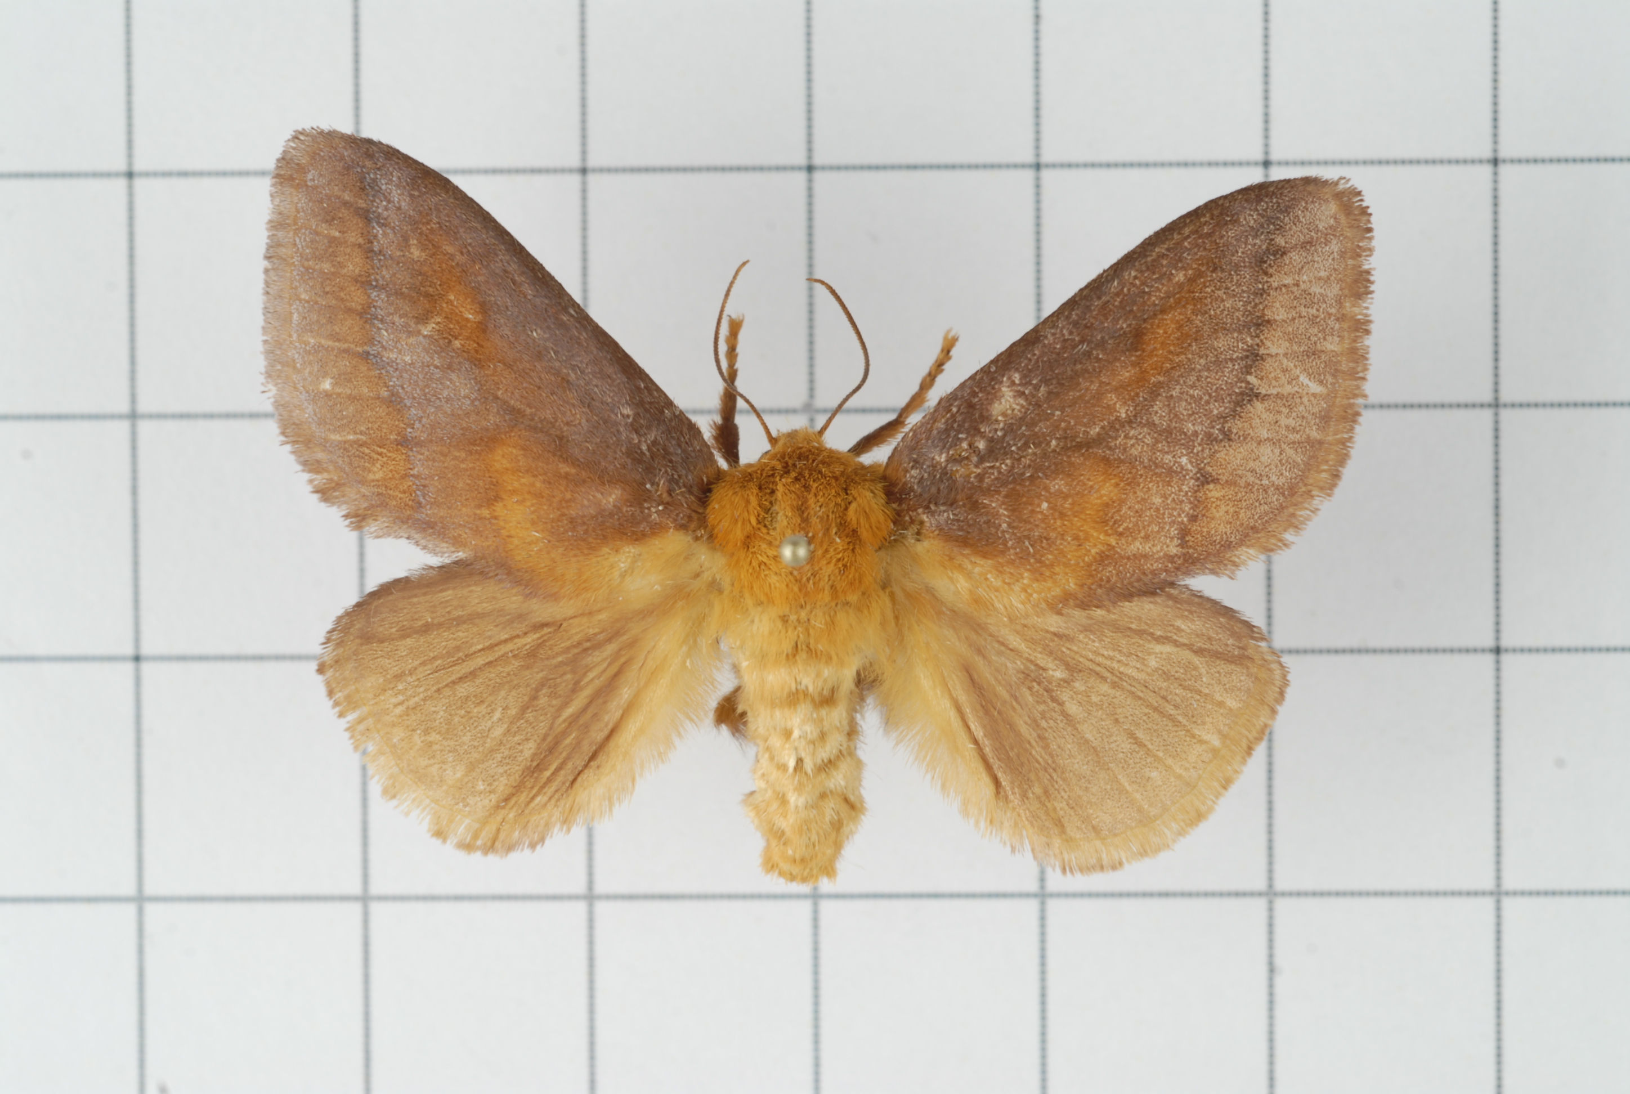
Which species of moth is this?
Narosoideus vulpina
